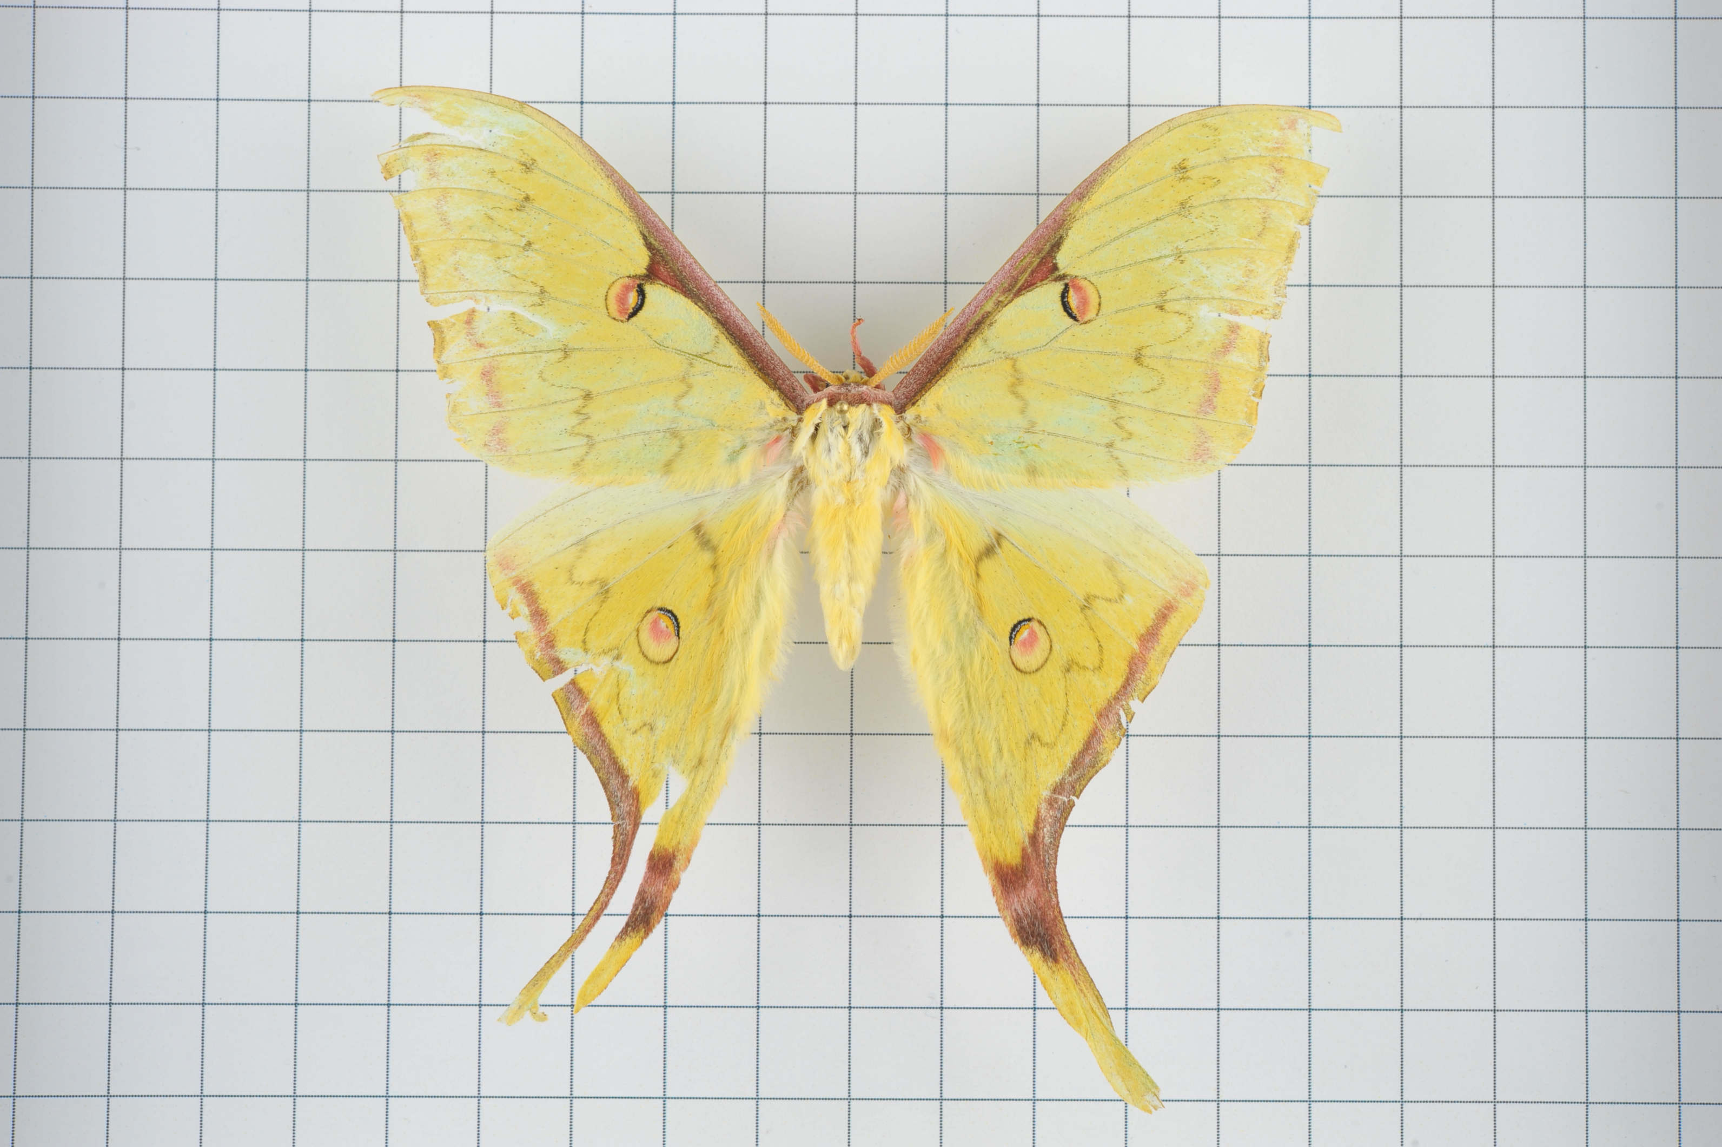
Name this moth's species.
Actias sinensis subaurea
